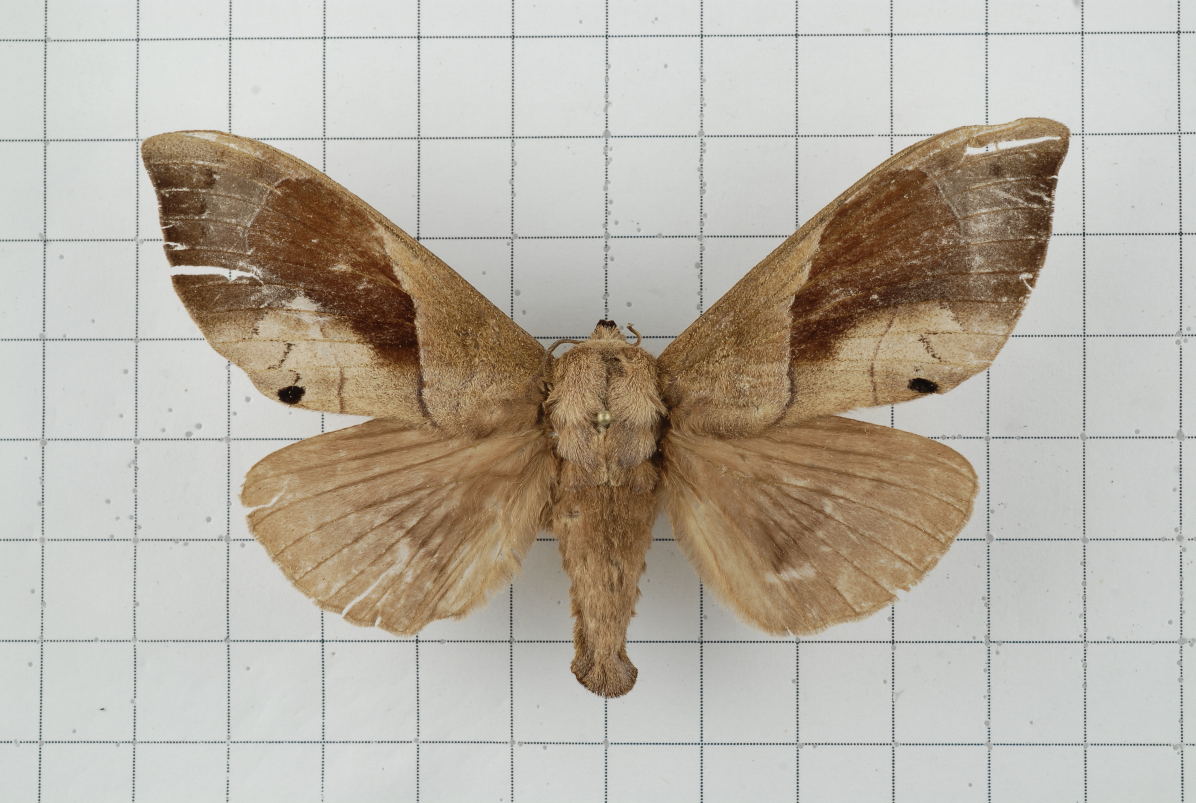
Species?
Paralebeda femorata mirabilis
